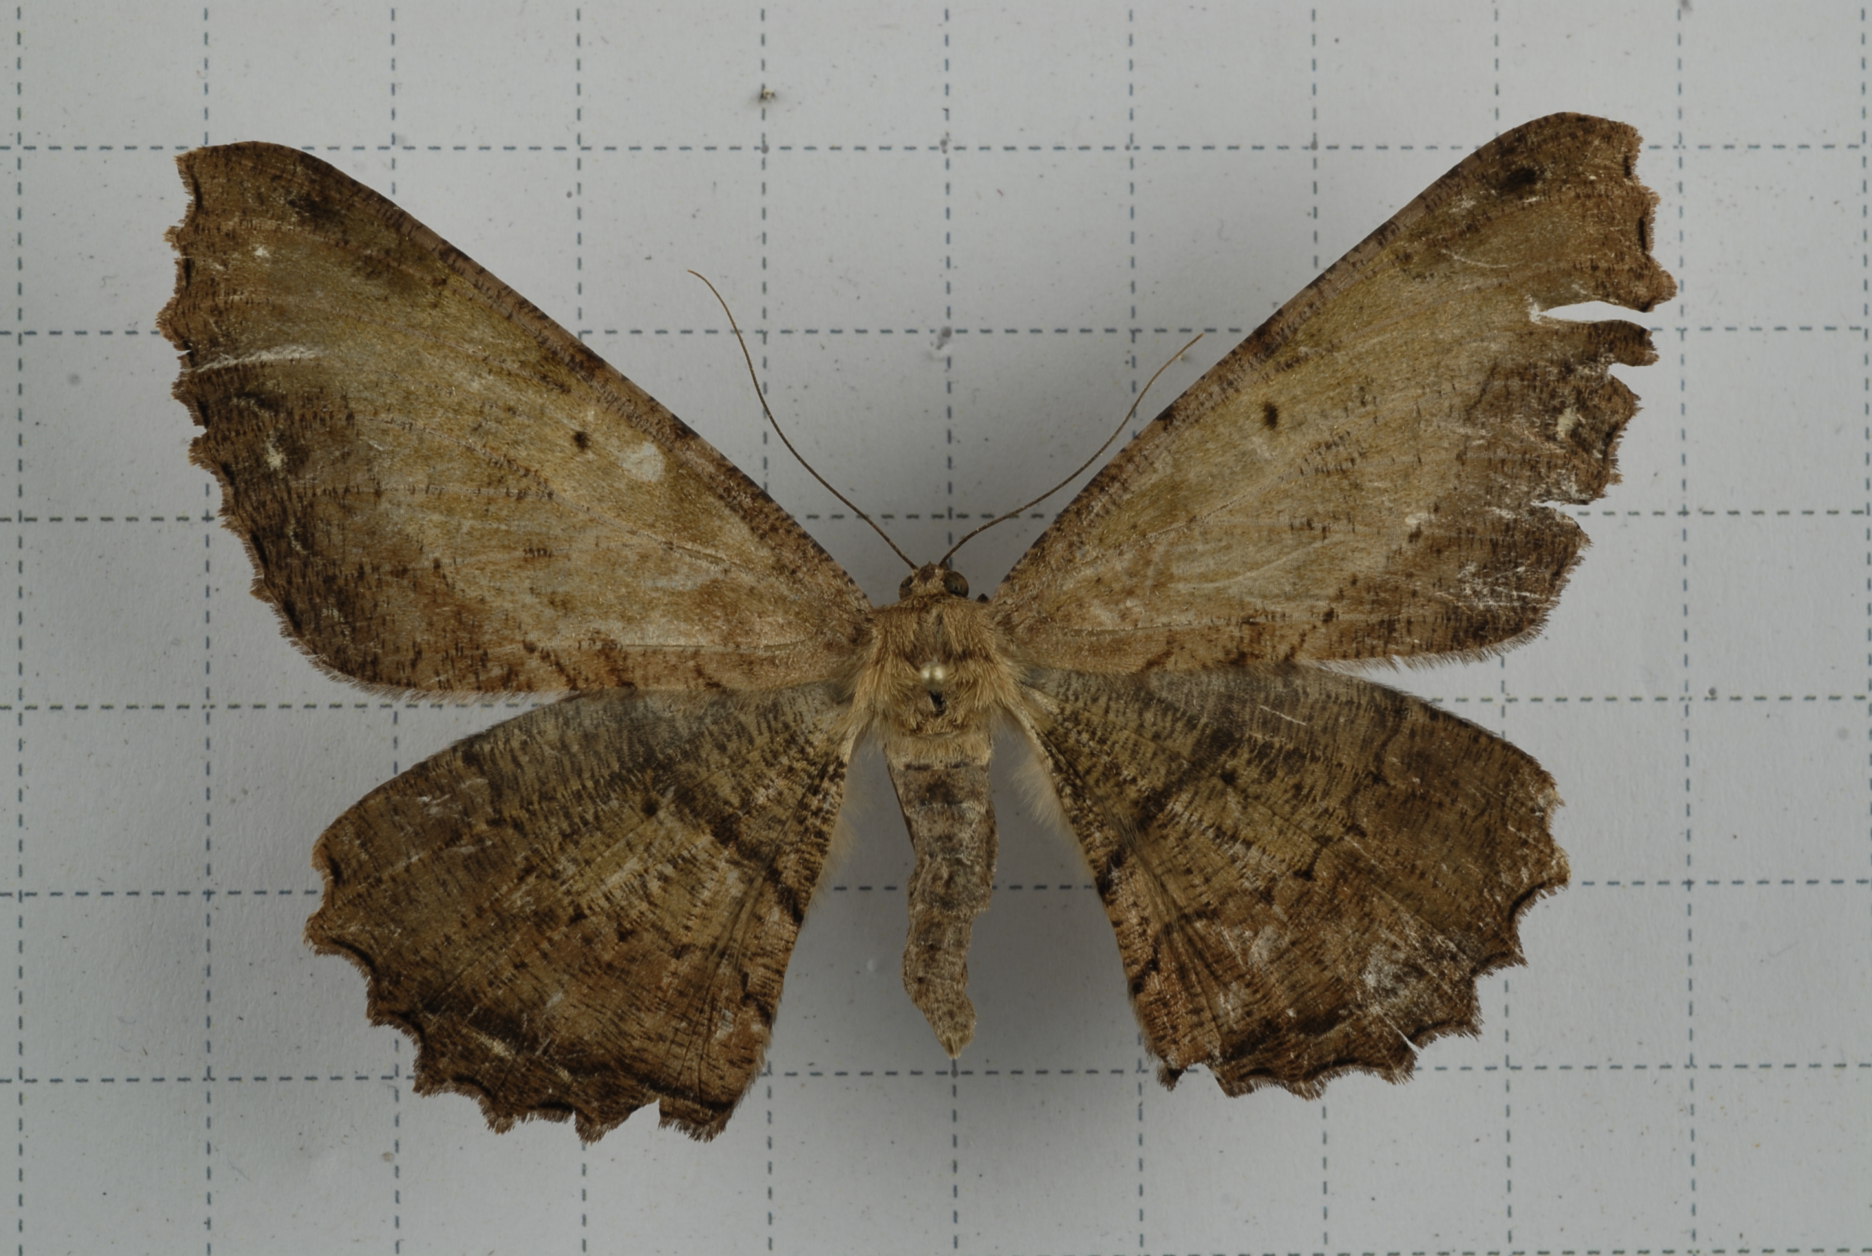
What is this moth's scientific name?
Chorodna creataria
